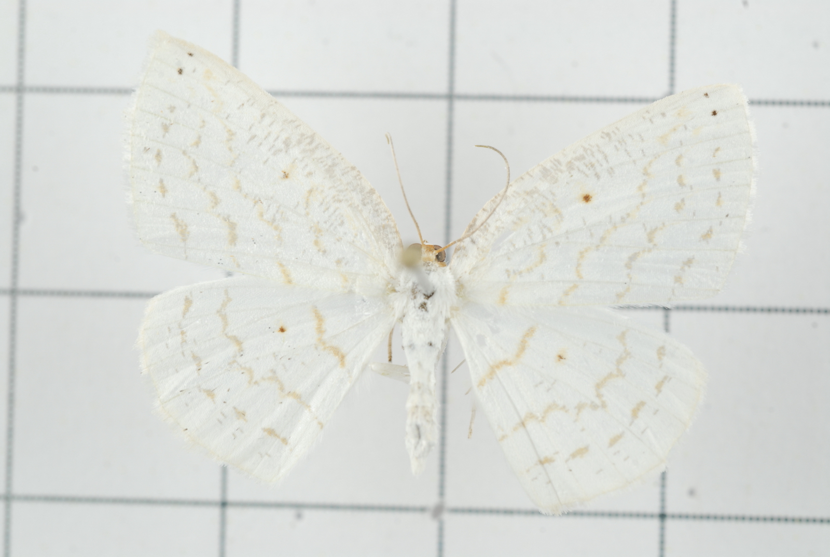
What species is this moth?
Orthocabera tinagmaria tinagmaria
